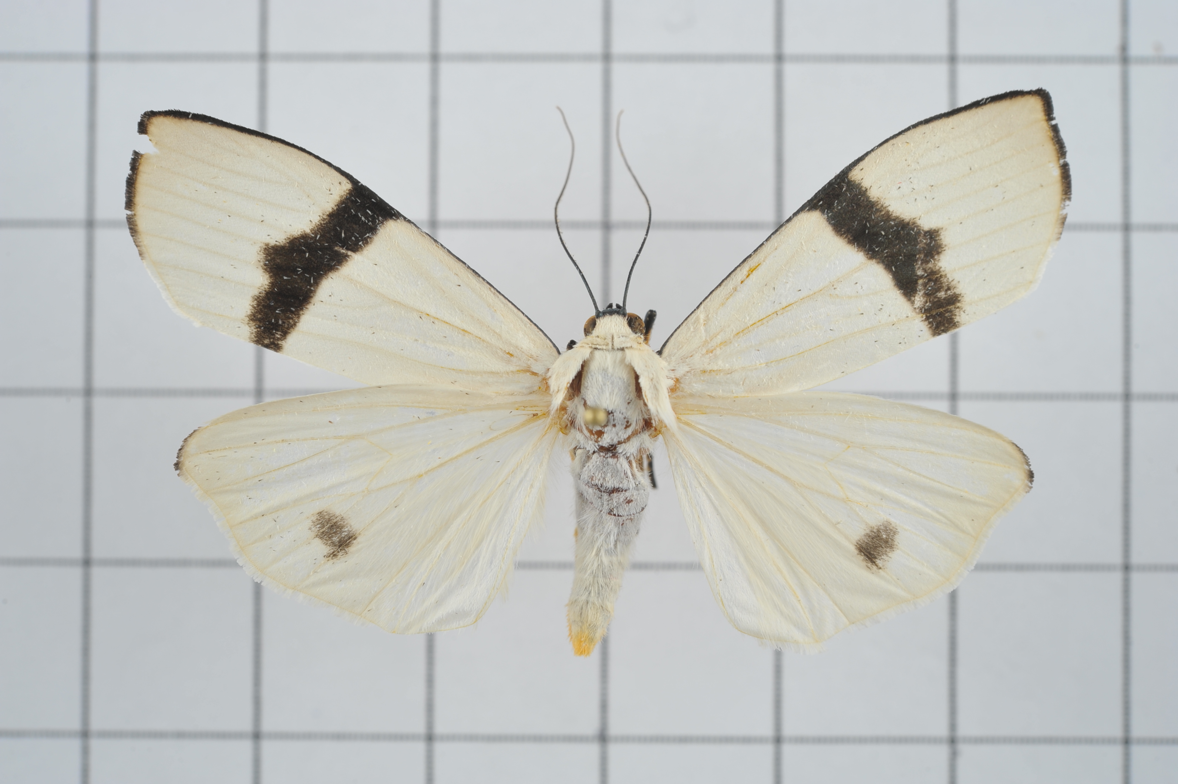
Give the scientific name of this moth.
Vamuna alboluteora
